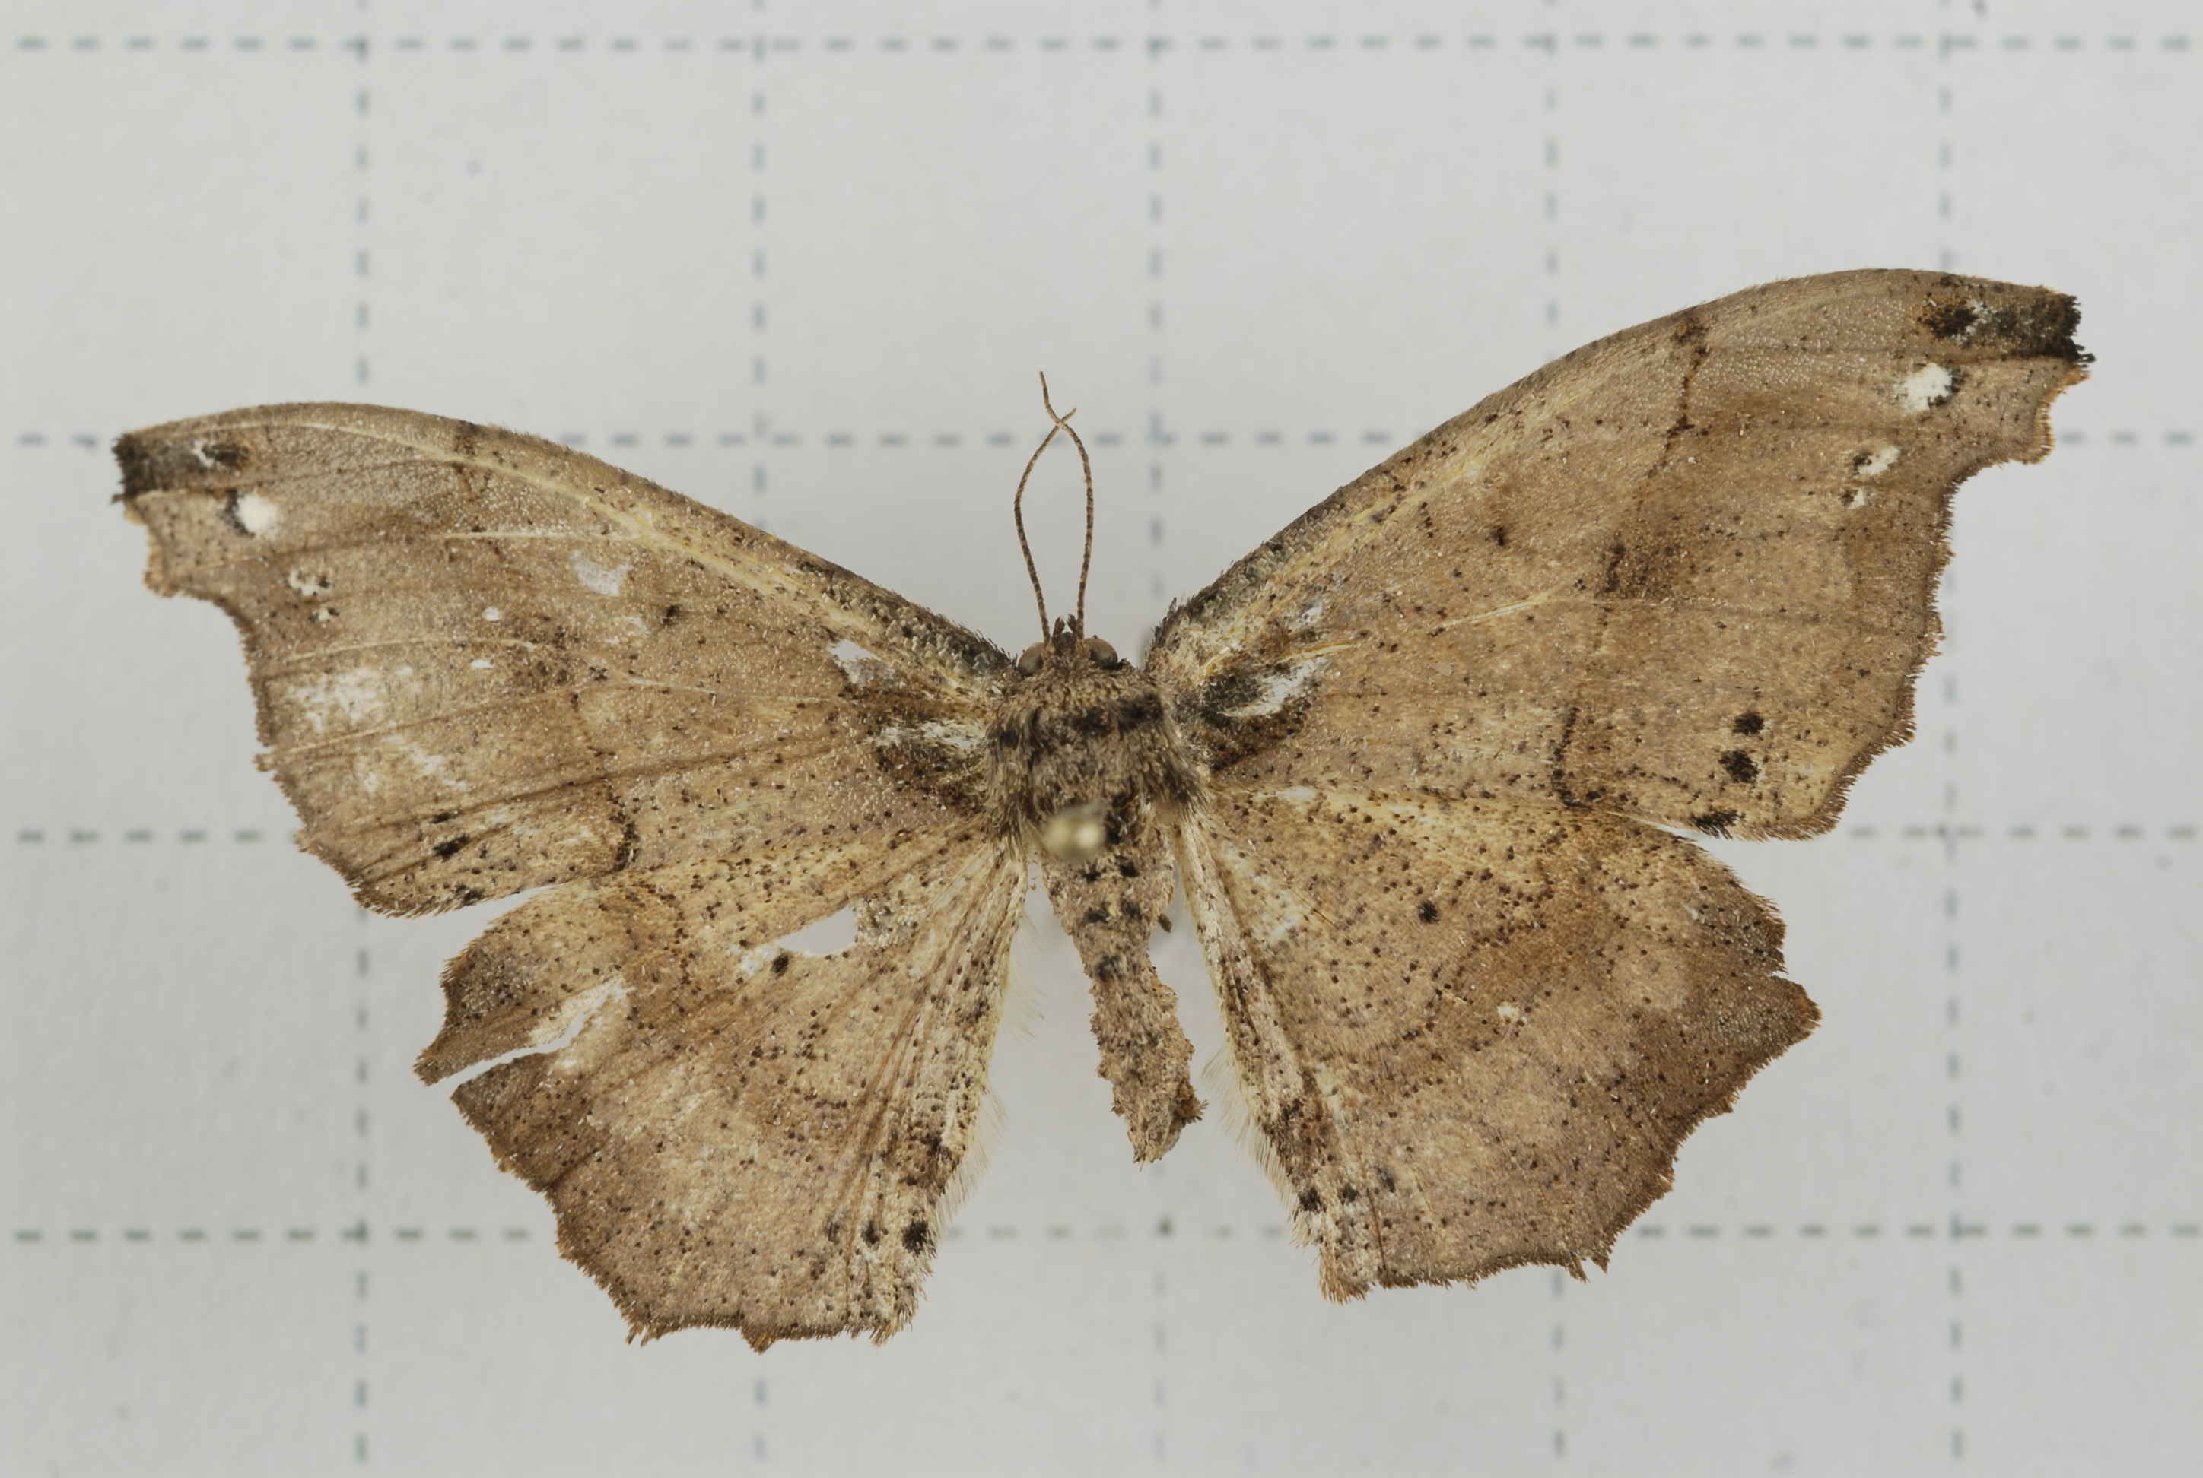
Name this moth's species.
Hyposidra infixaria
